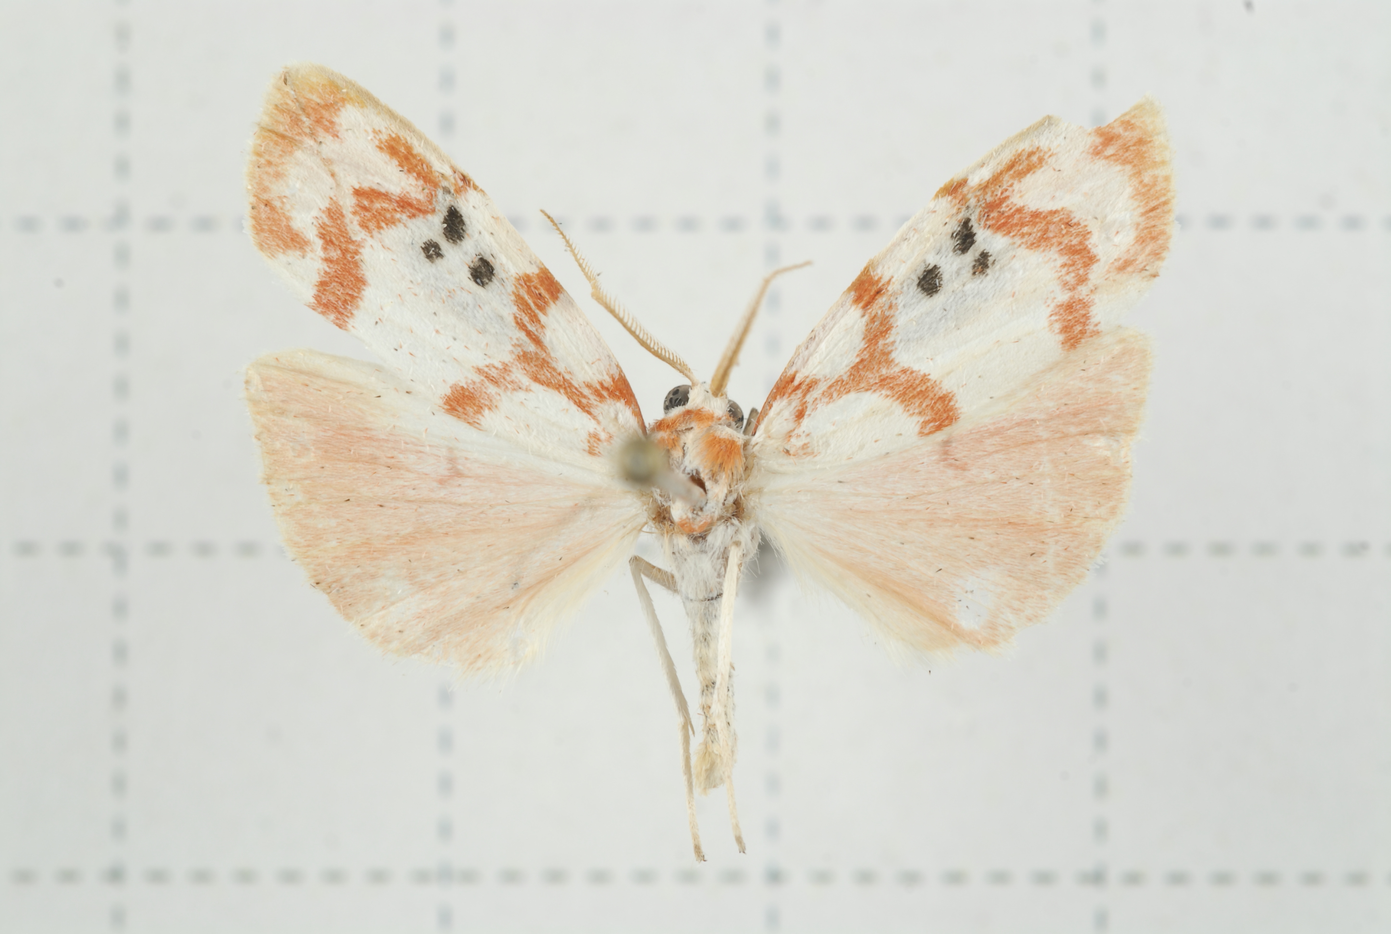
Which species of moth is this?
Cyana formosana
